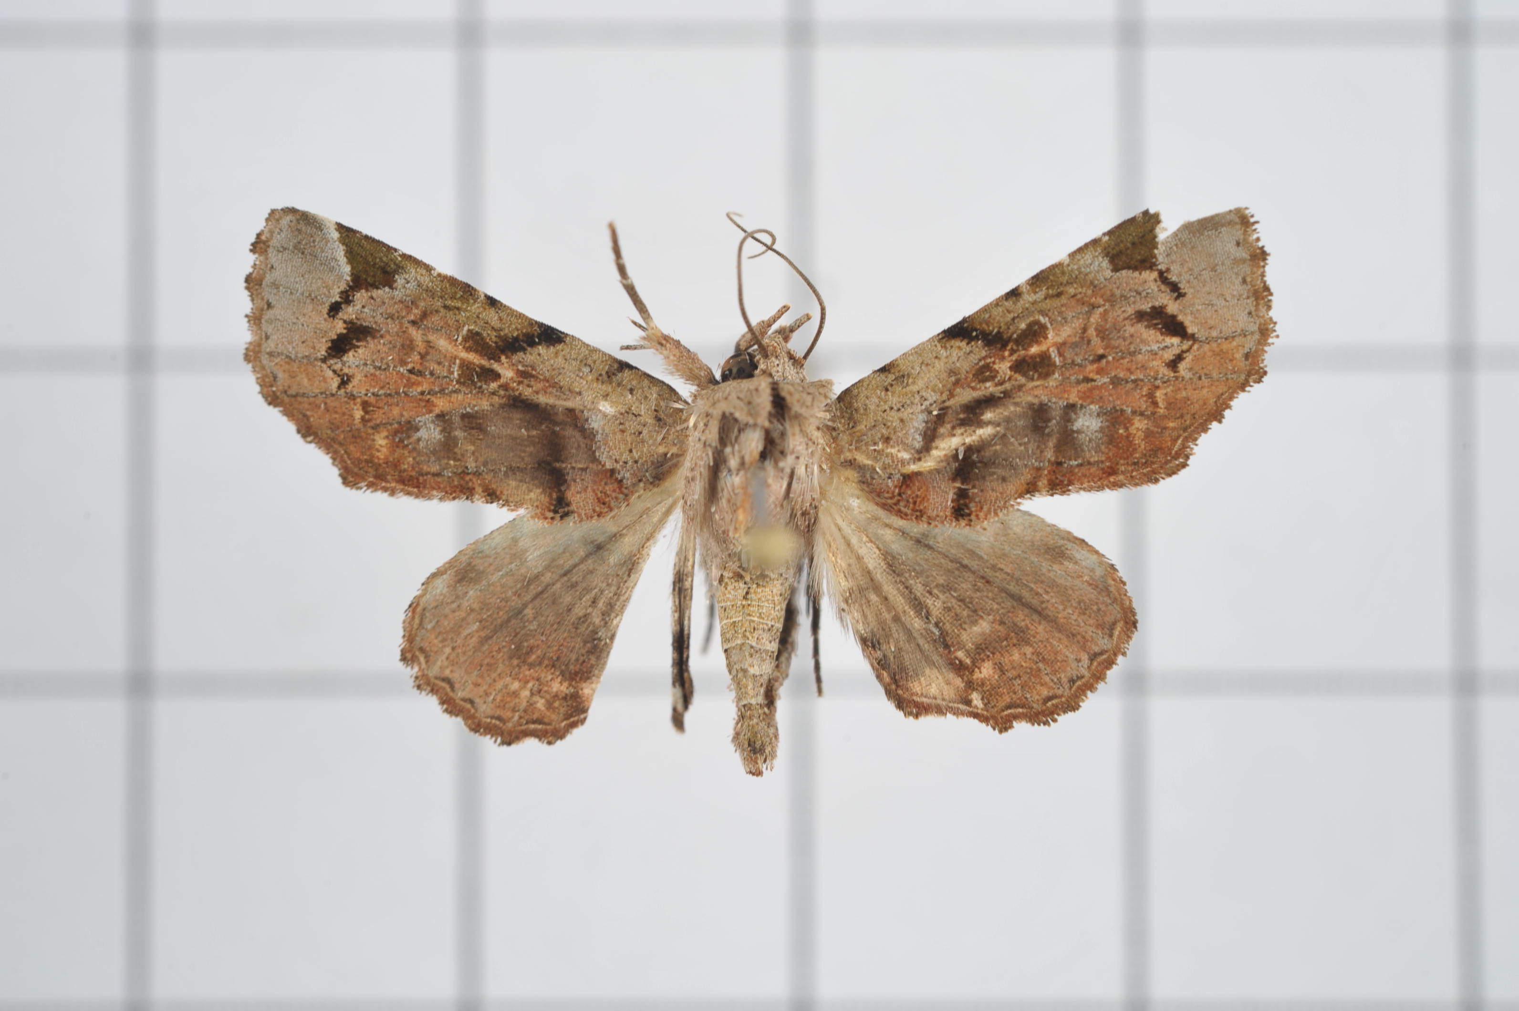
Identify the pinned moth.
Atacira affinis
